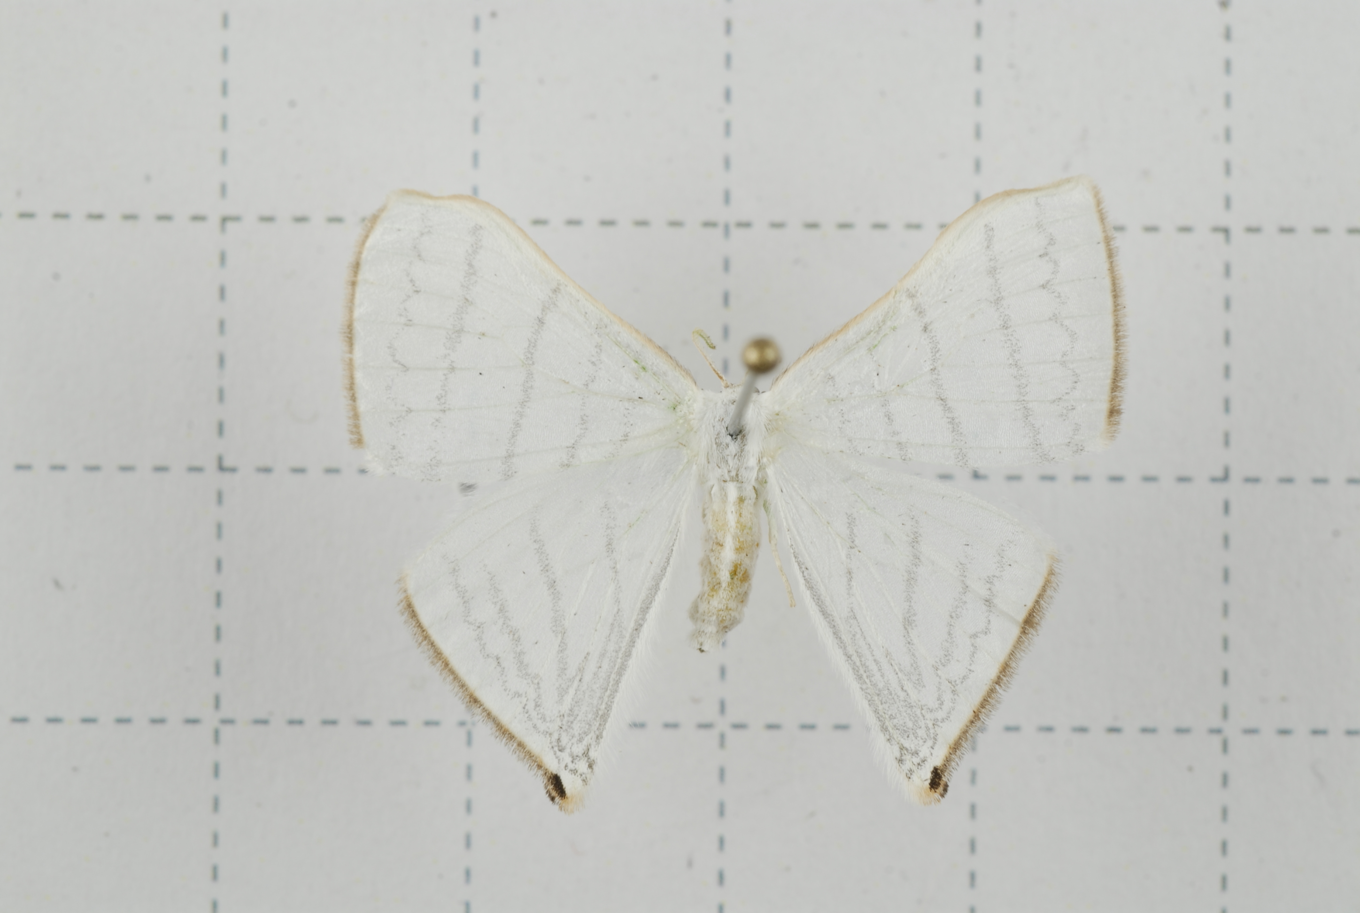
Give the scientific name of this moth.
Ditrigona triangularia
